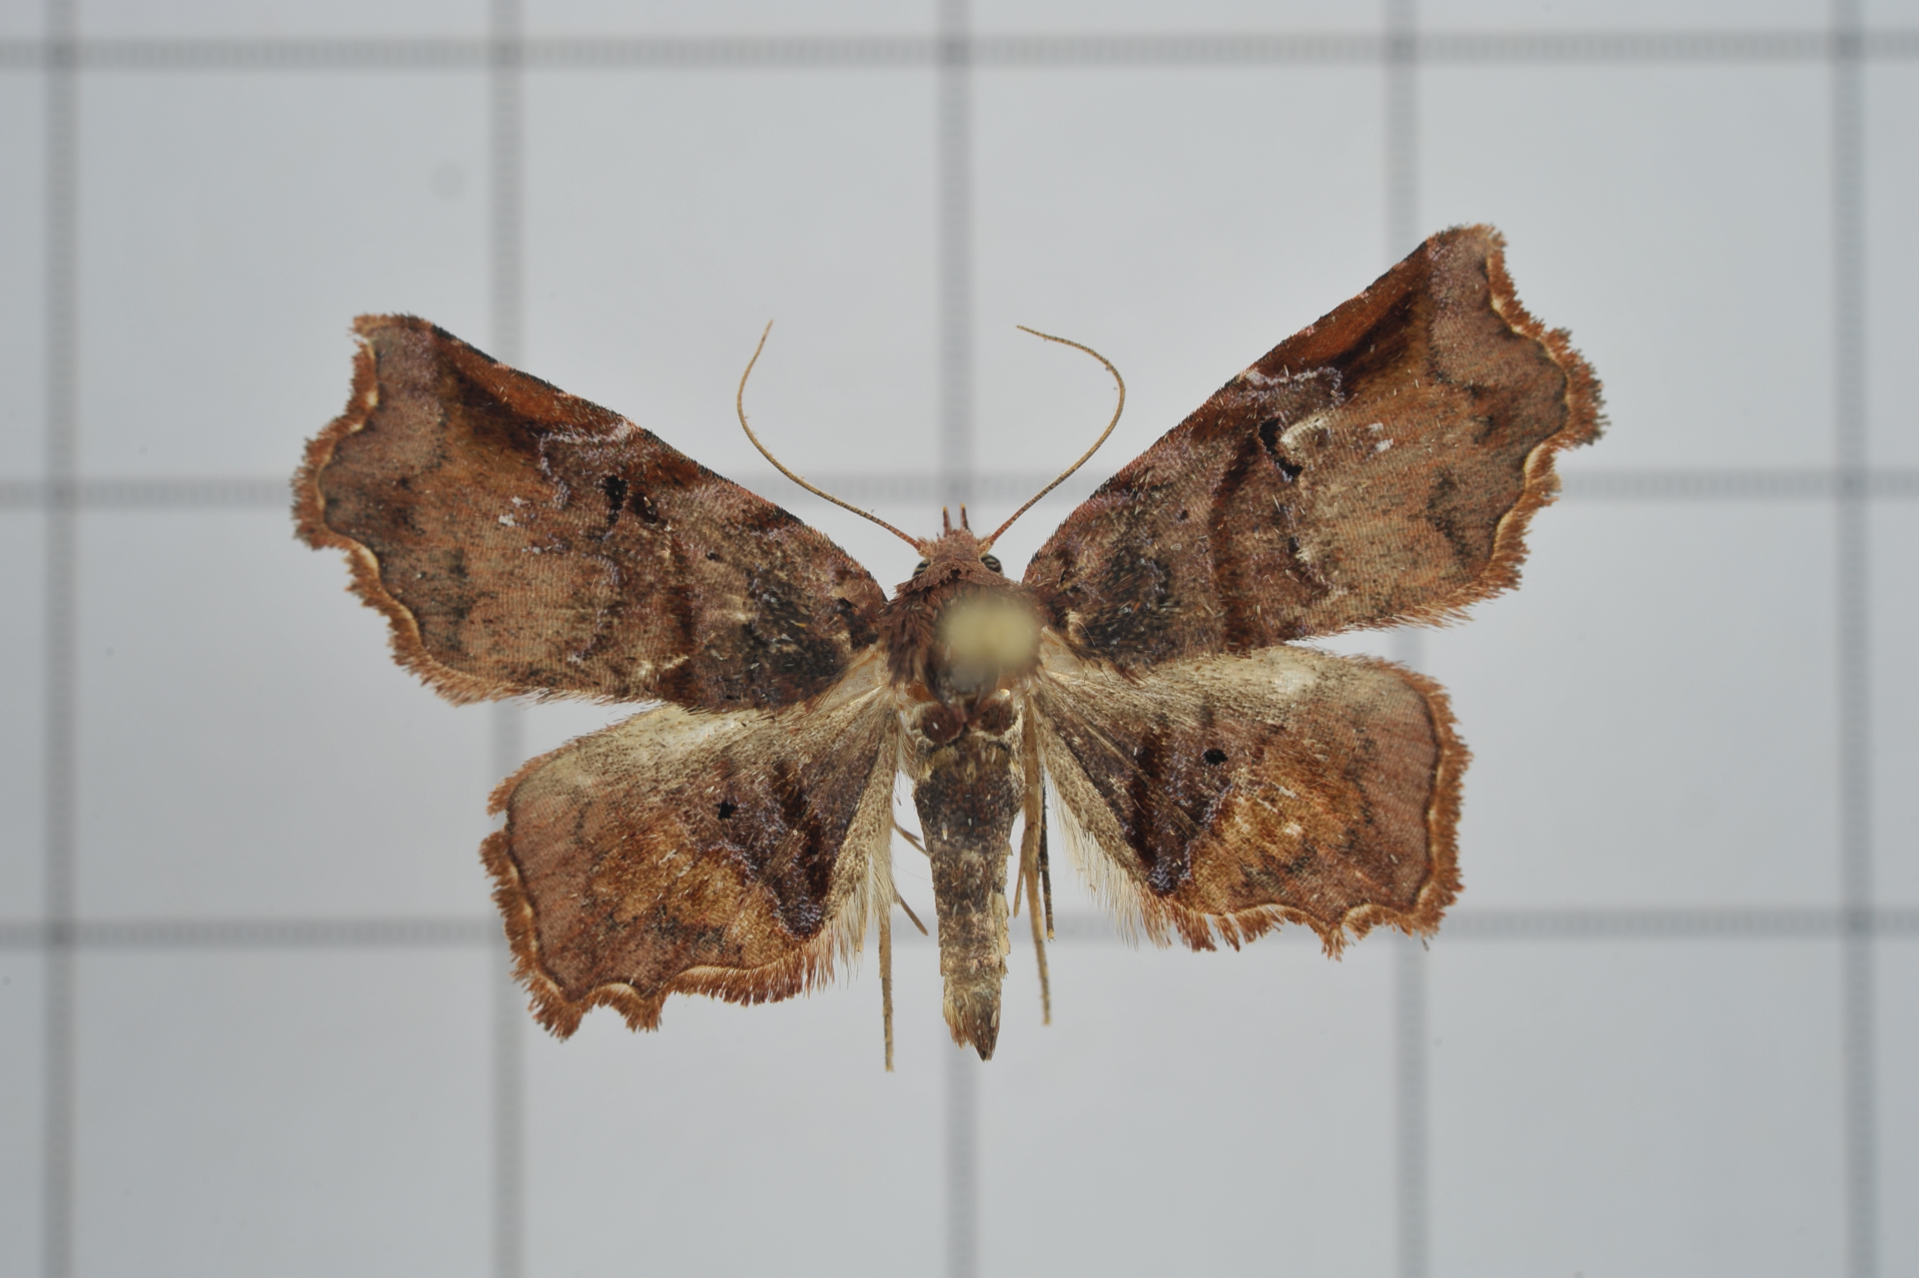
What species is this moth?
Aroana baliensis
